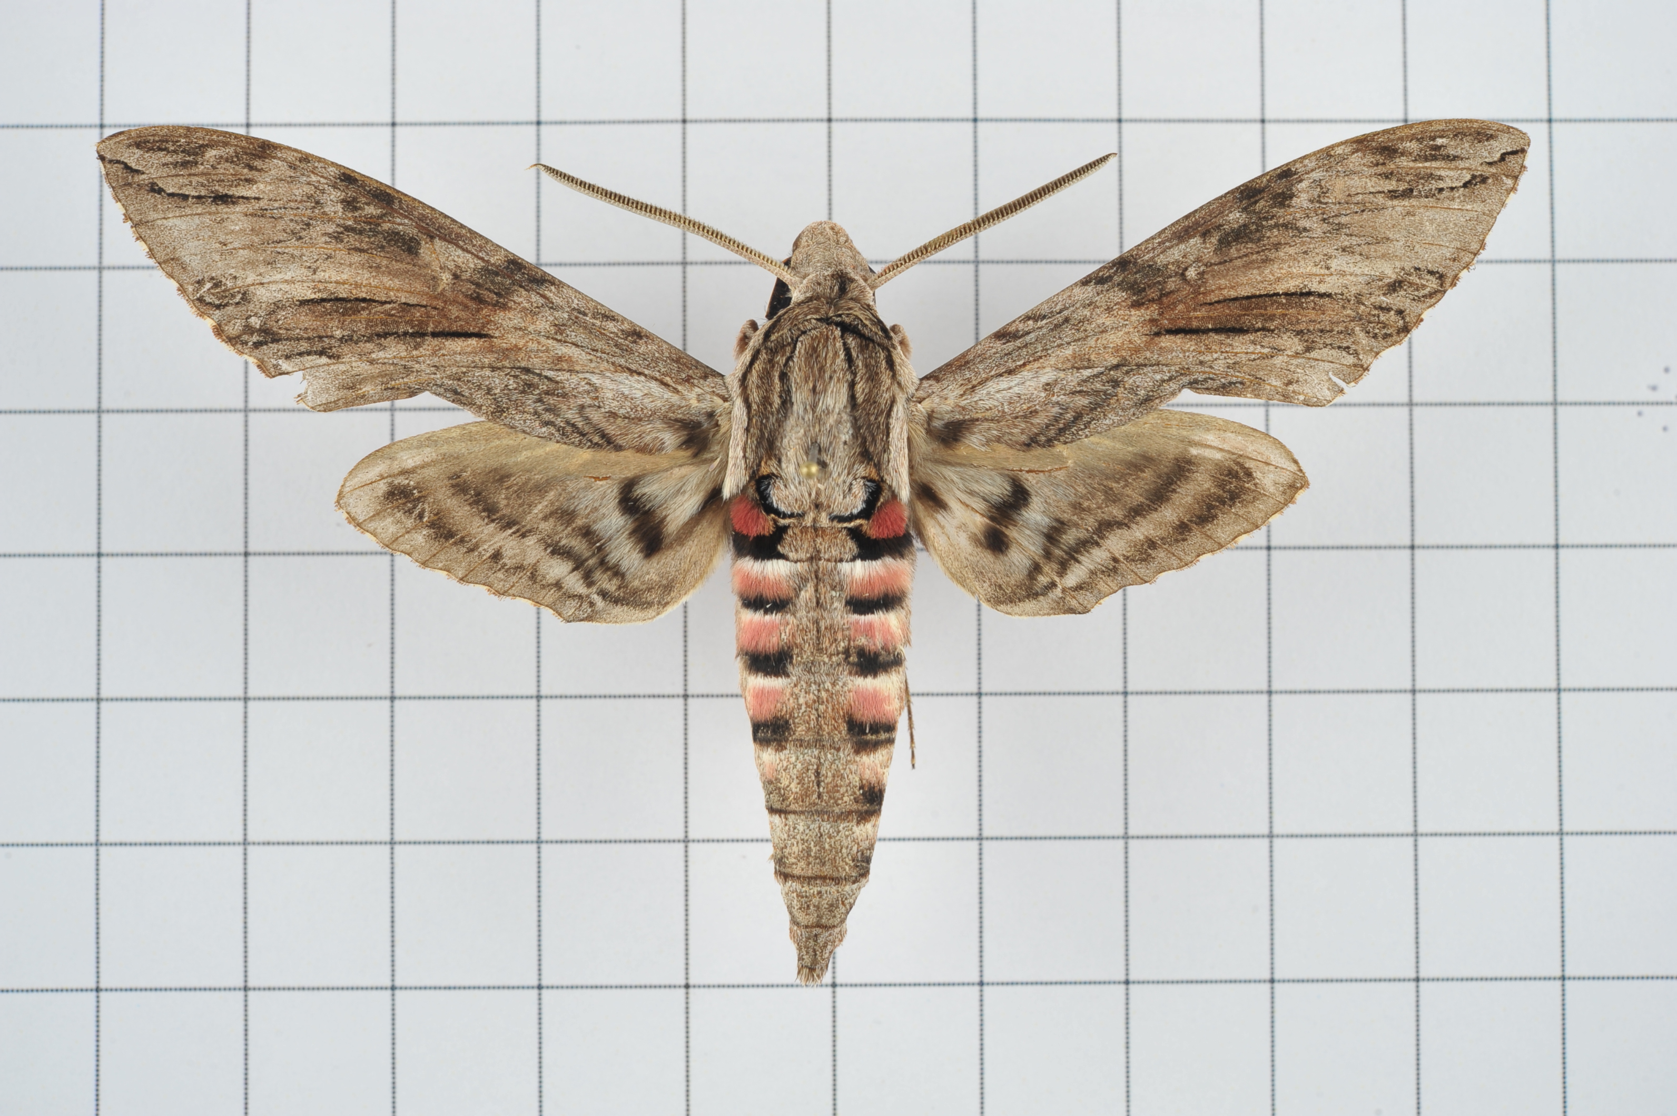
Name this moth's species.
Agrius convolvuli
